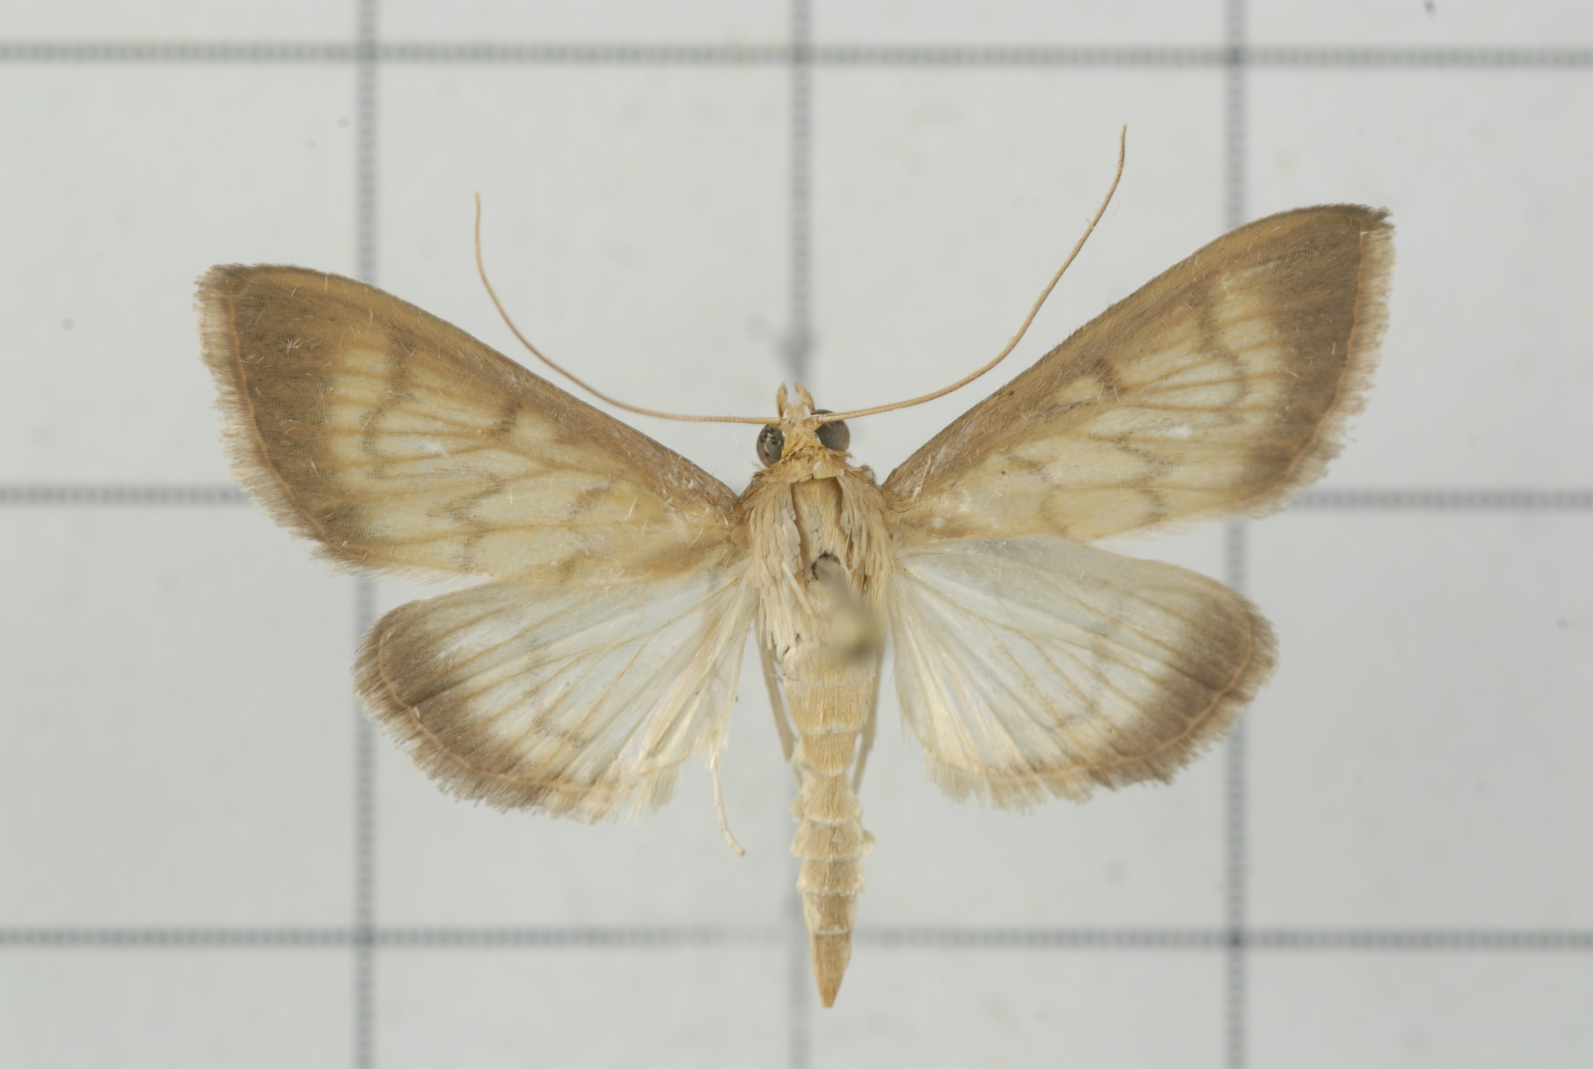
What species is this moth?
Crypsiptya coclesalis
